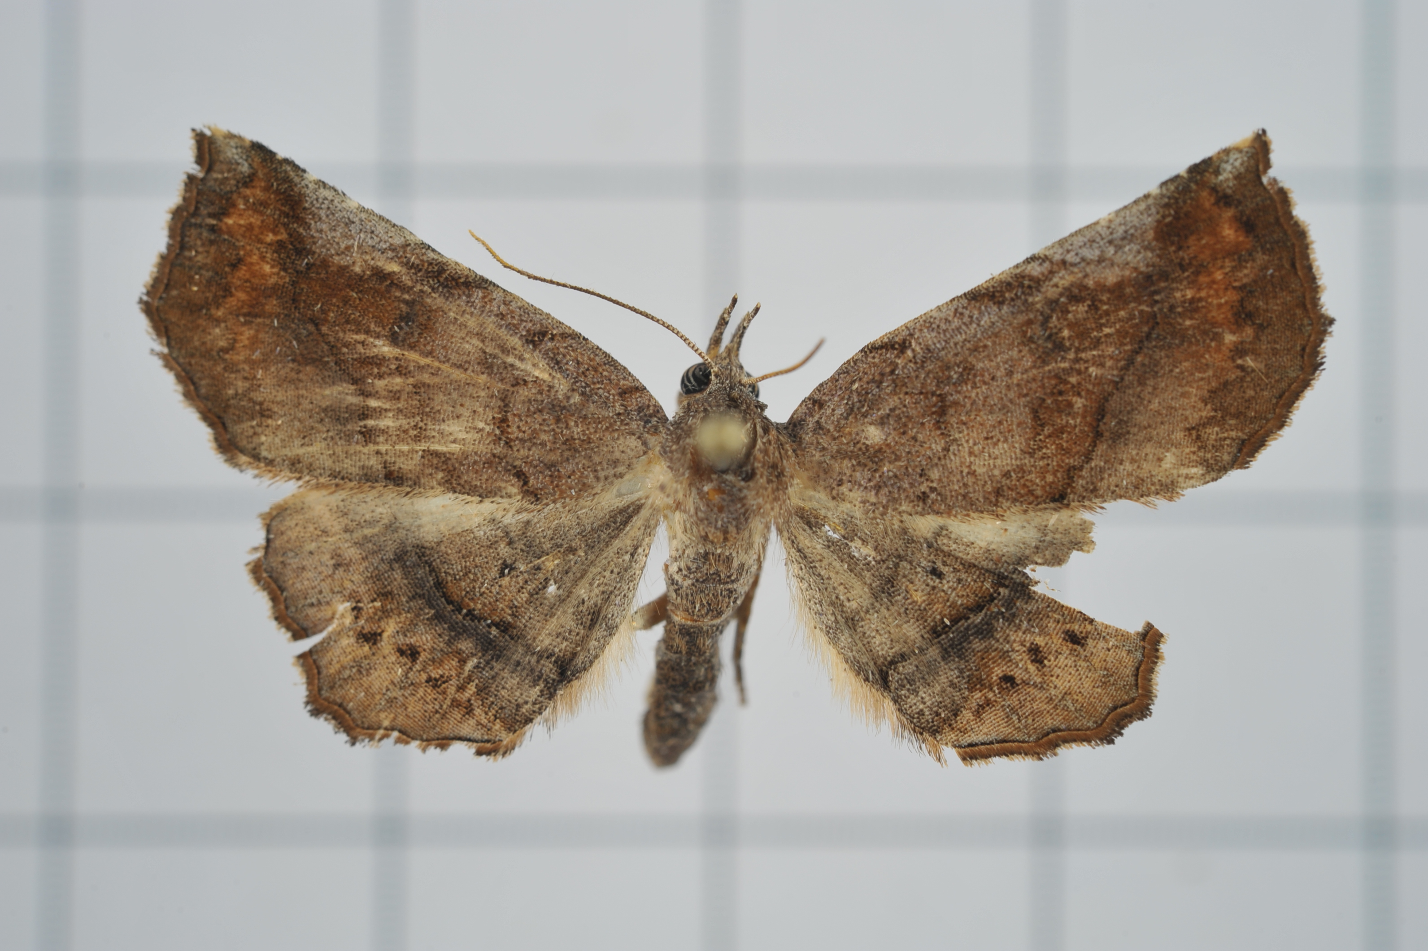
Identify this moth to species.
Pangrapta adusta
